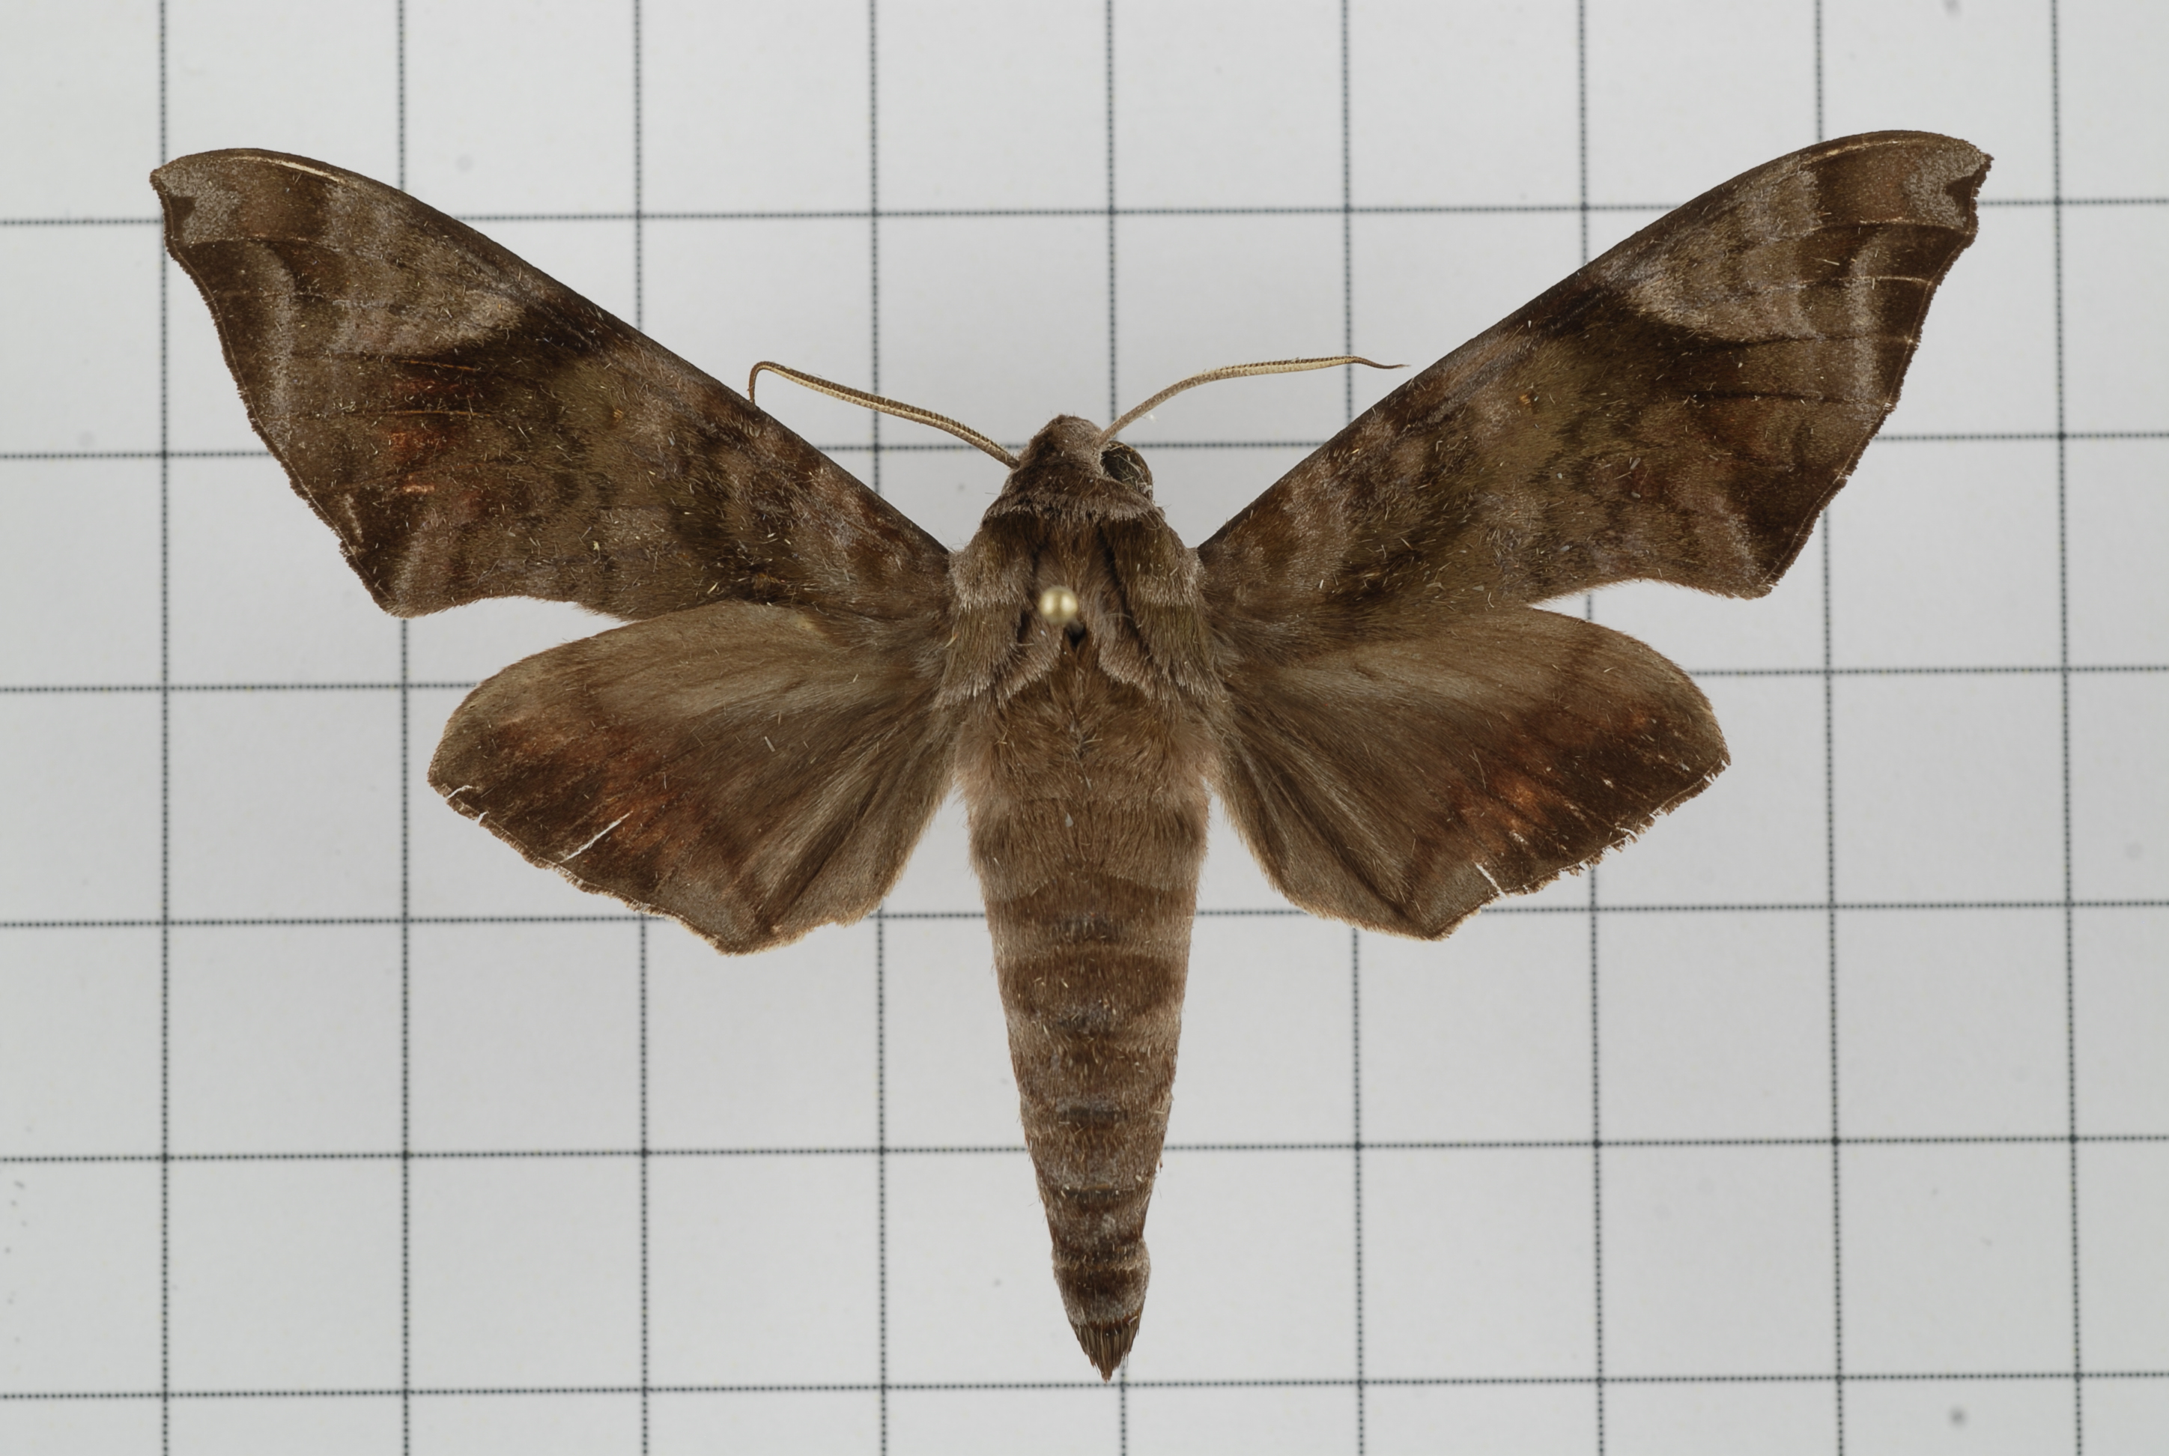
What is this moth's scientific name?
Acosmeryx castanea
